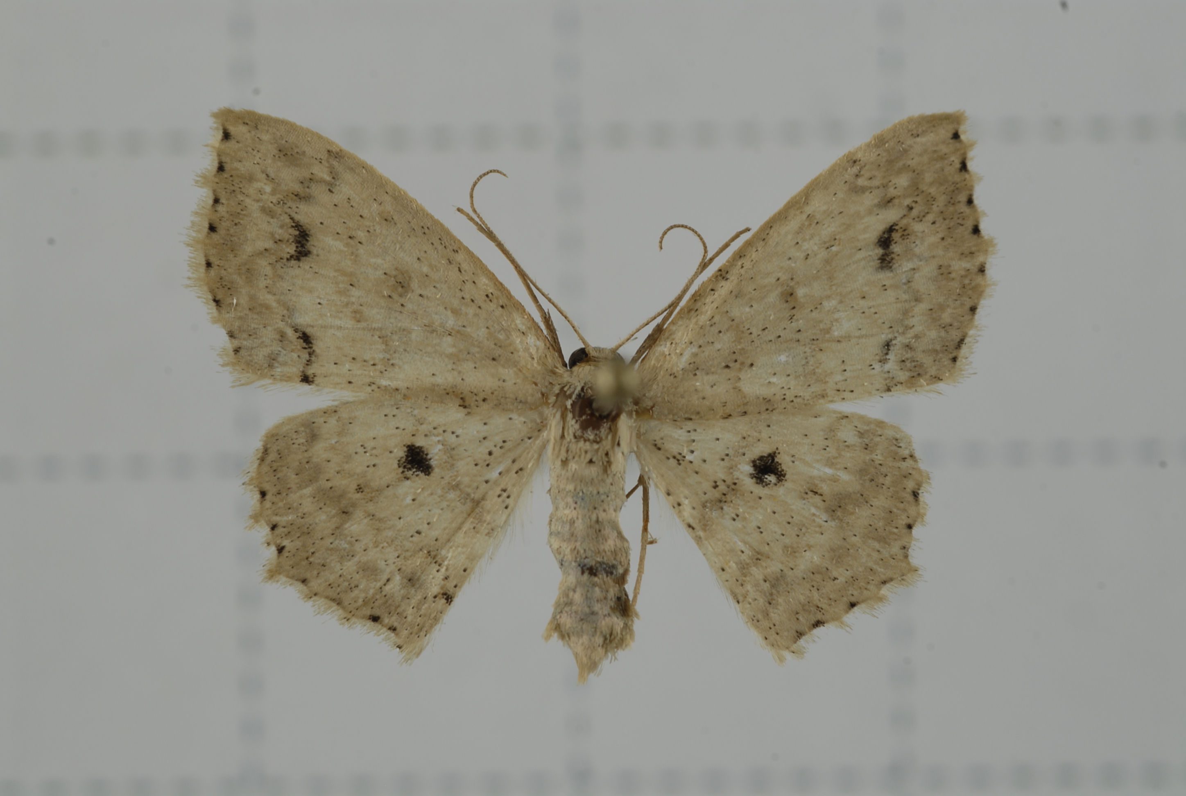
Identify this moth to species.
Scopula punctatissima
